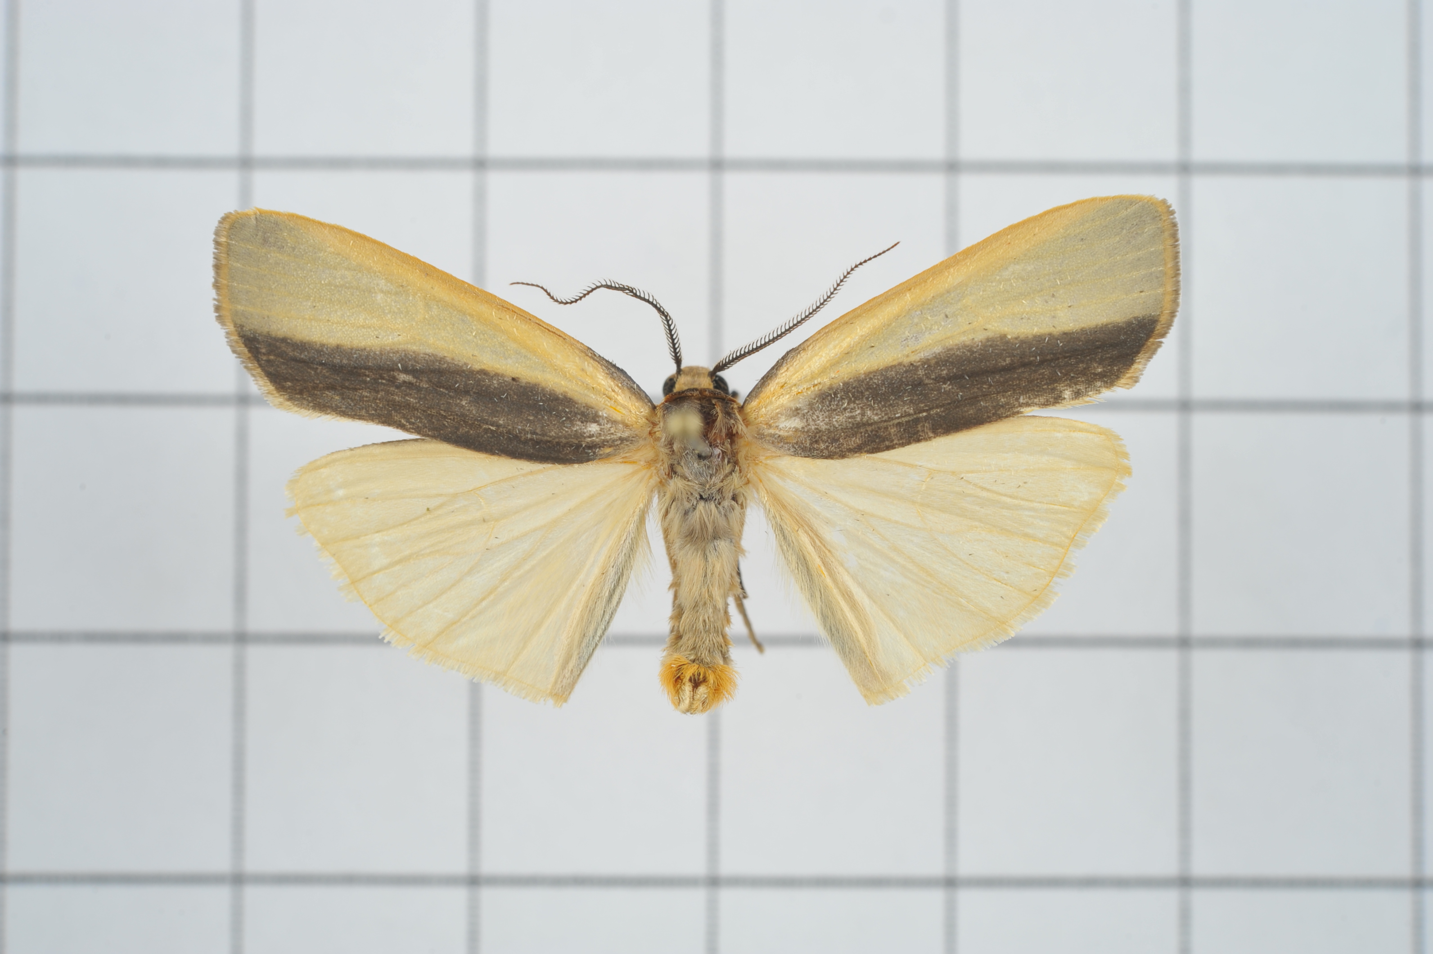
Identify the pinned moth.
Hesudra divisa
